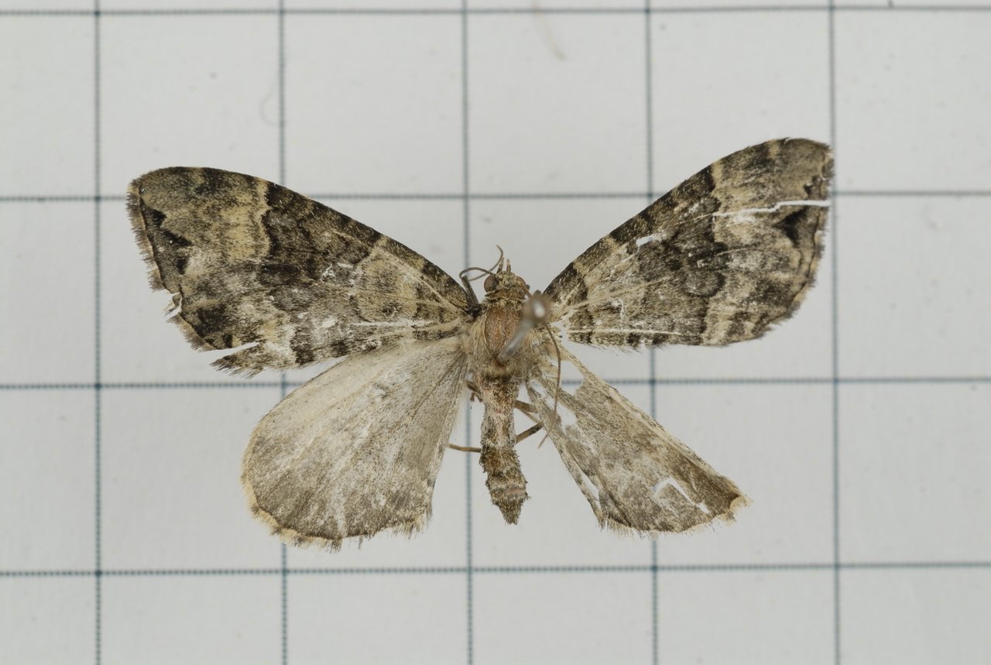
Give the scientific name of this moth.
Ecliptopera muscicolor allobathra
